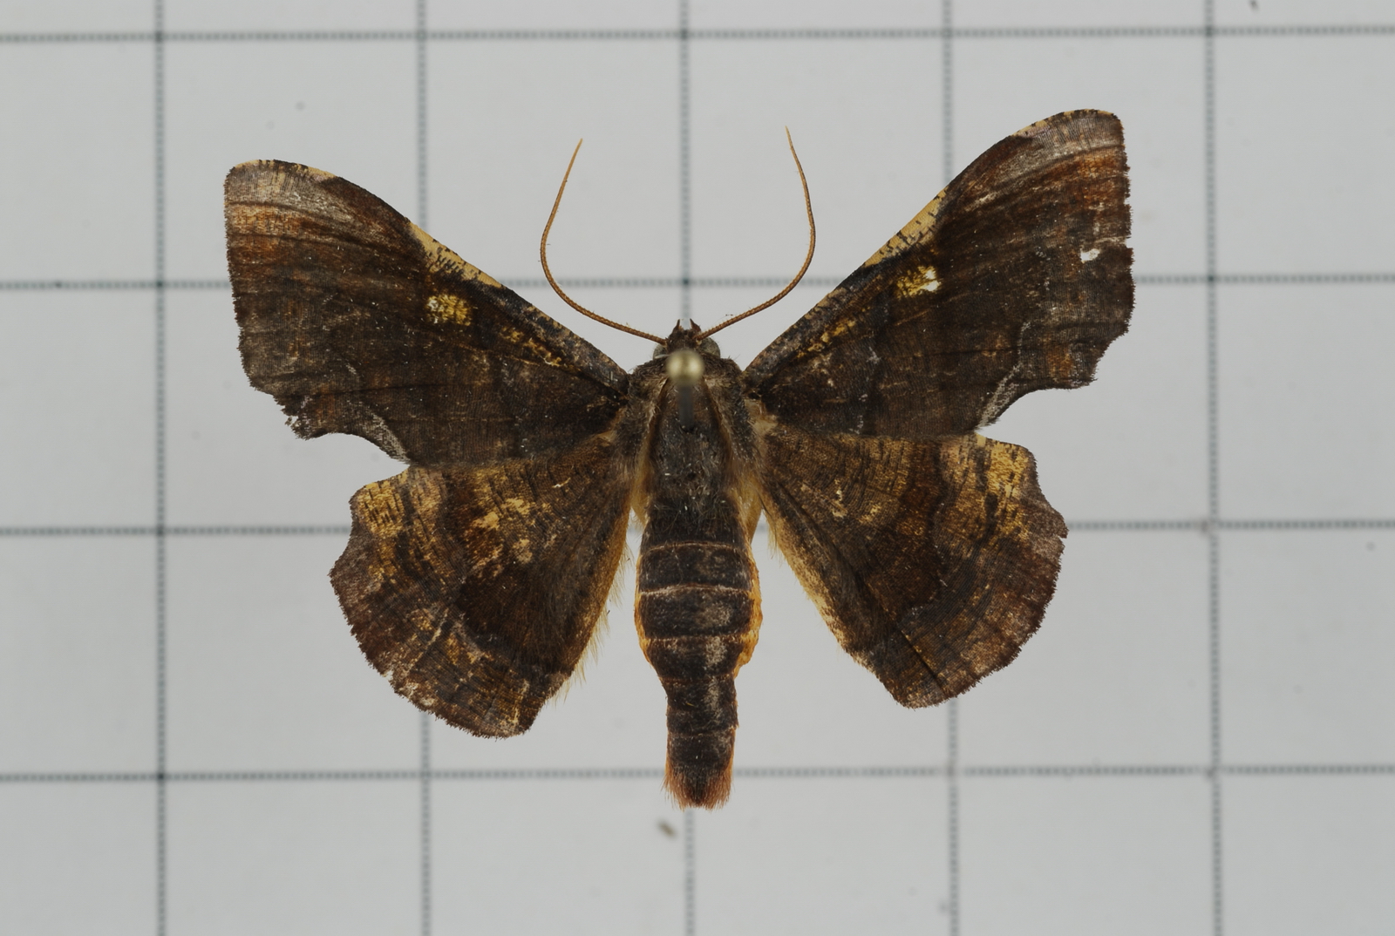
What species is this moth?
Fascellina chromataria
